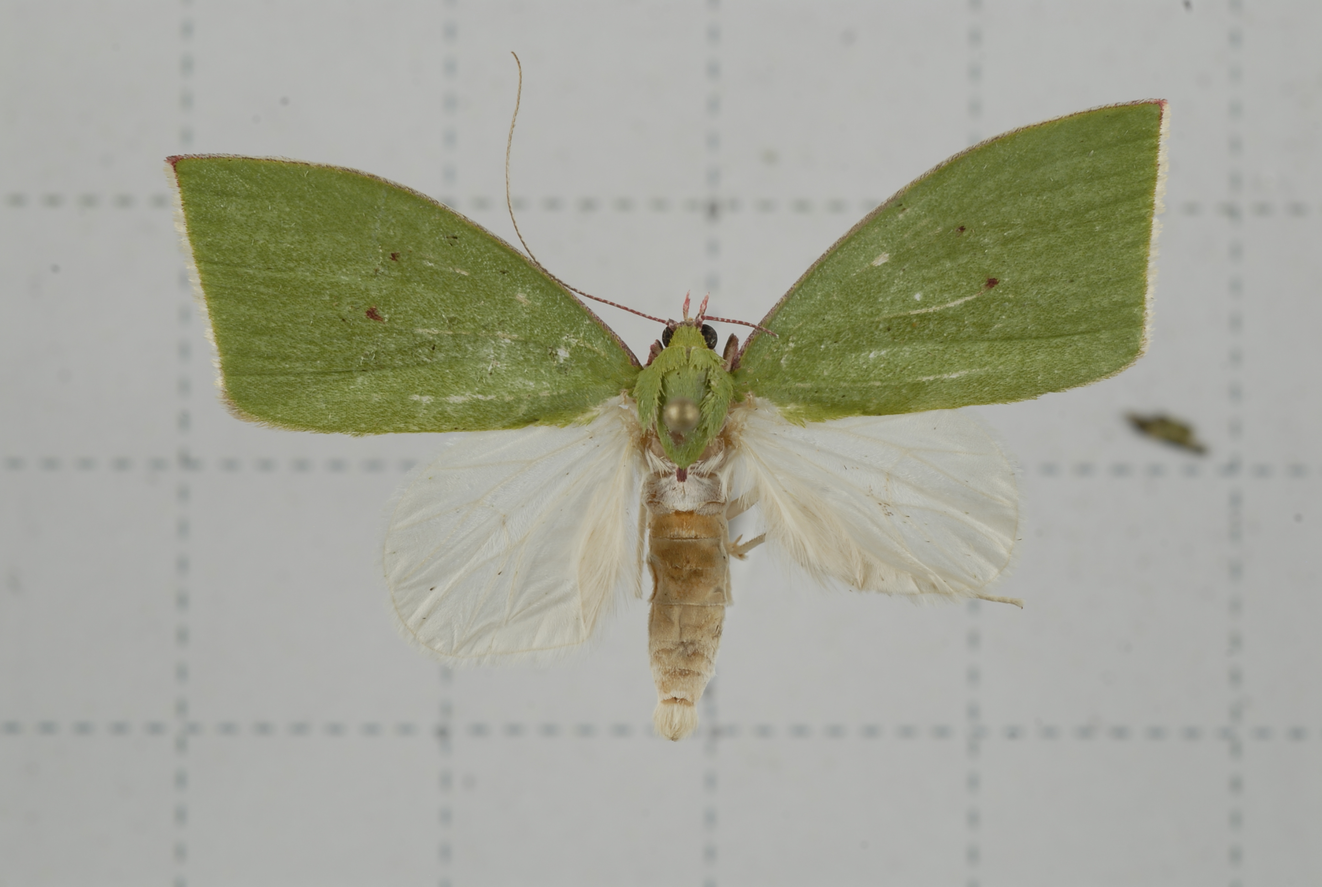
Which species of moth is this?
Tyana falcata
